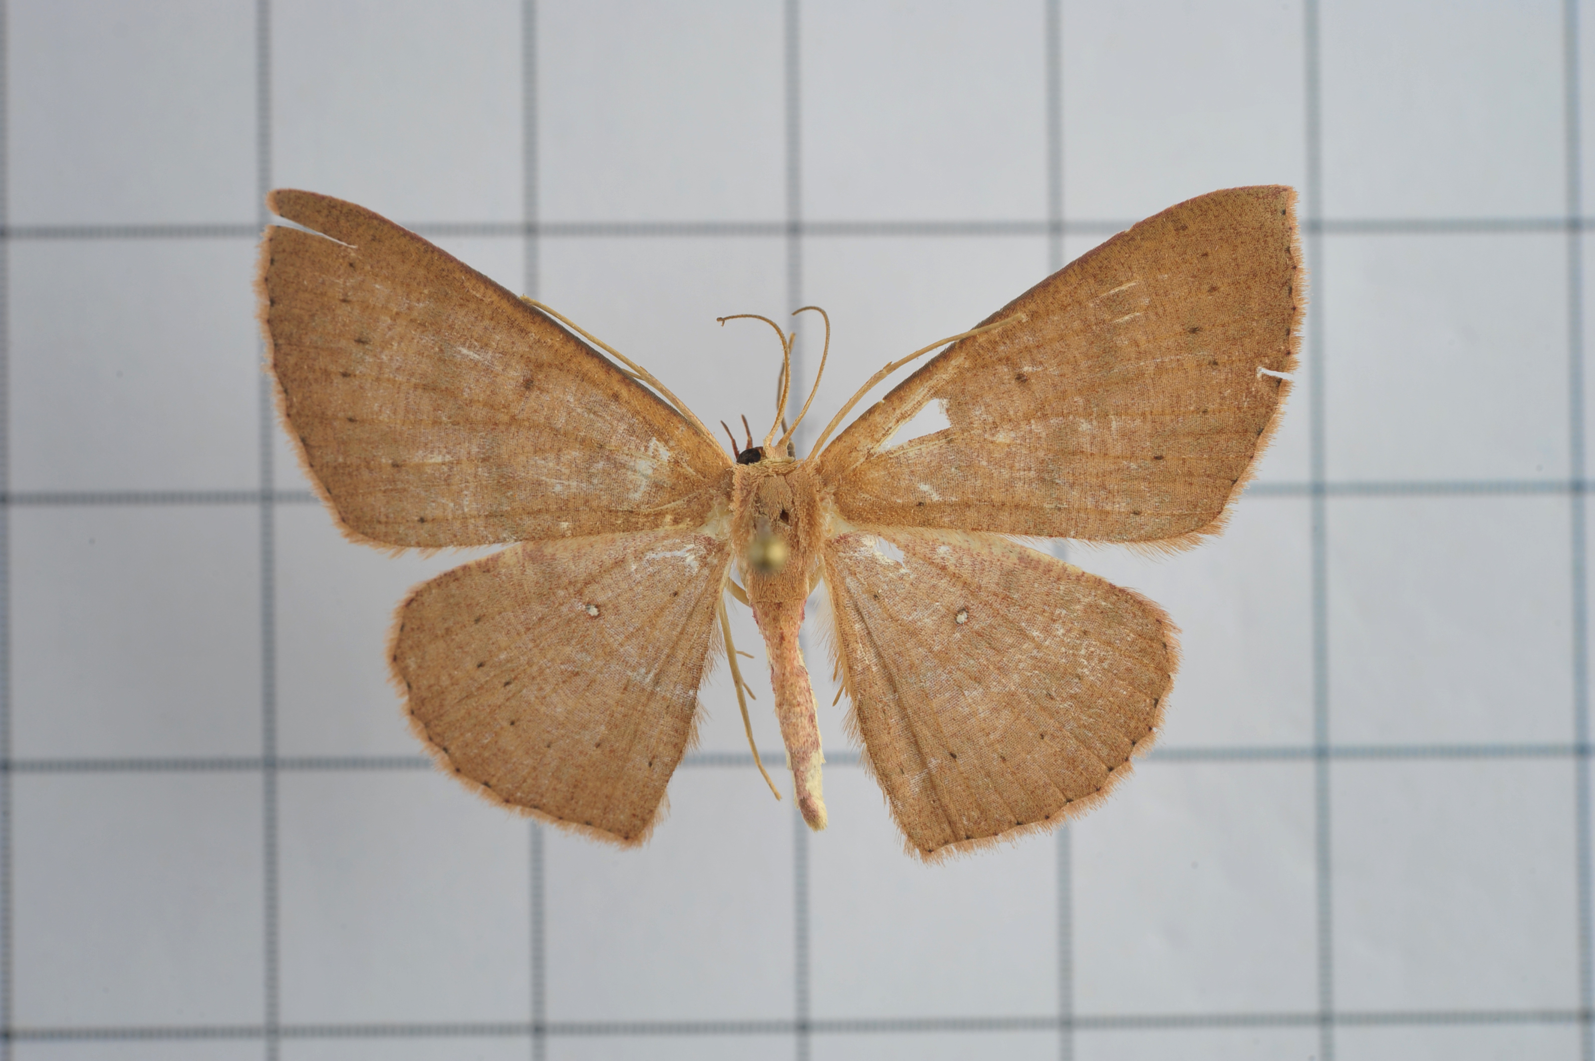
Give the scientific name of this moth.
Perixera absconditaria
